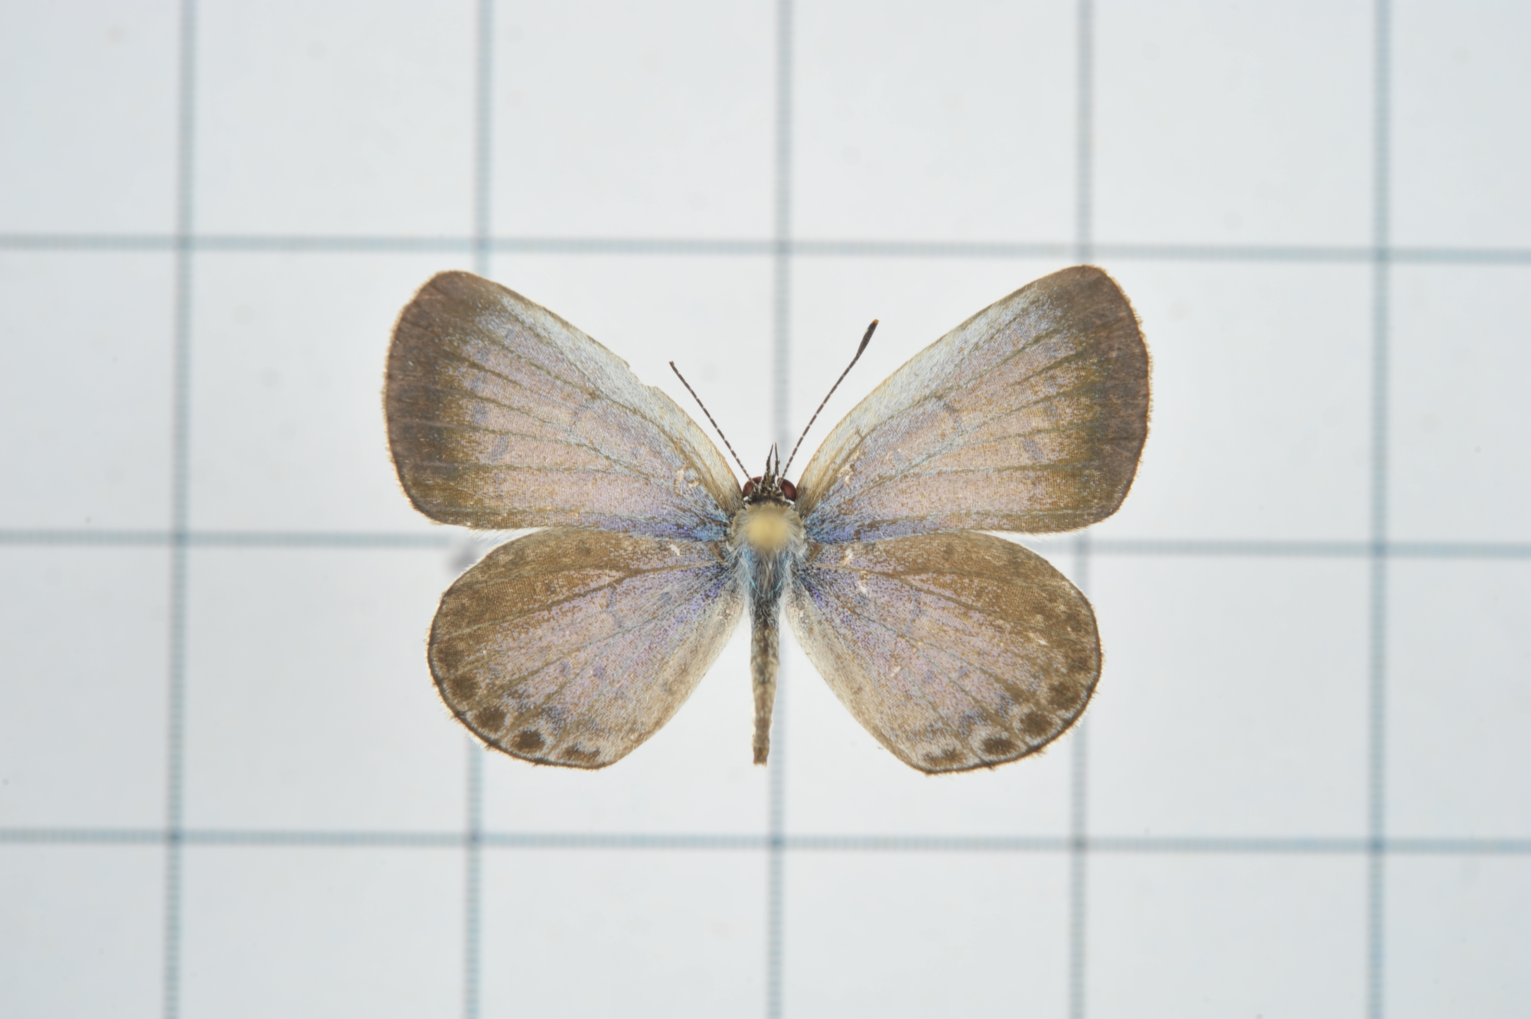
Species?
Zizeeria maha okinawana
